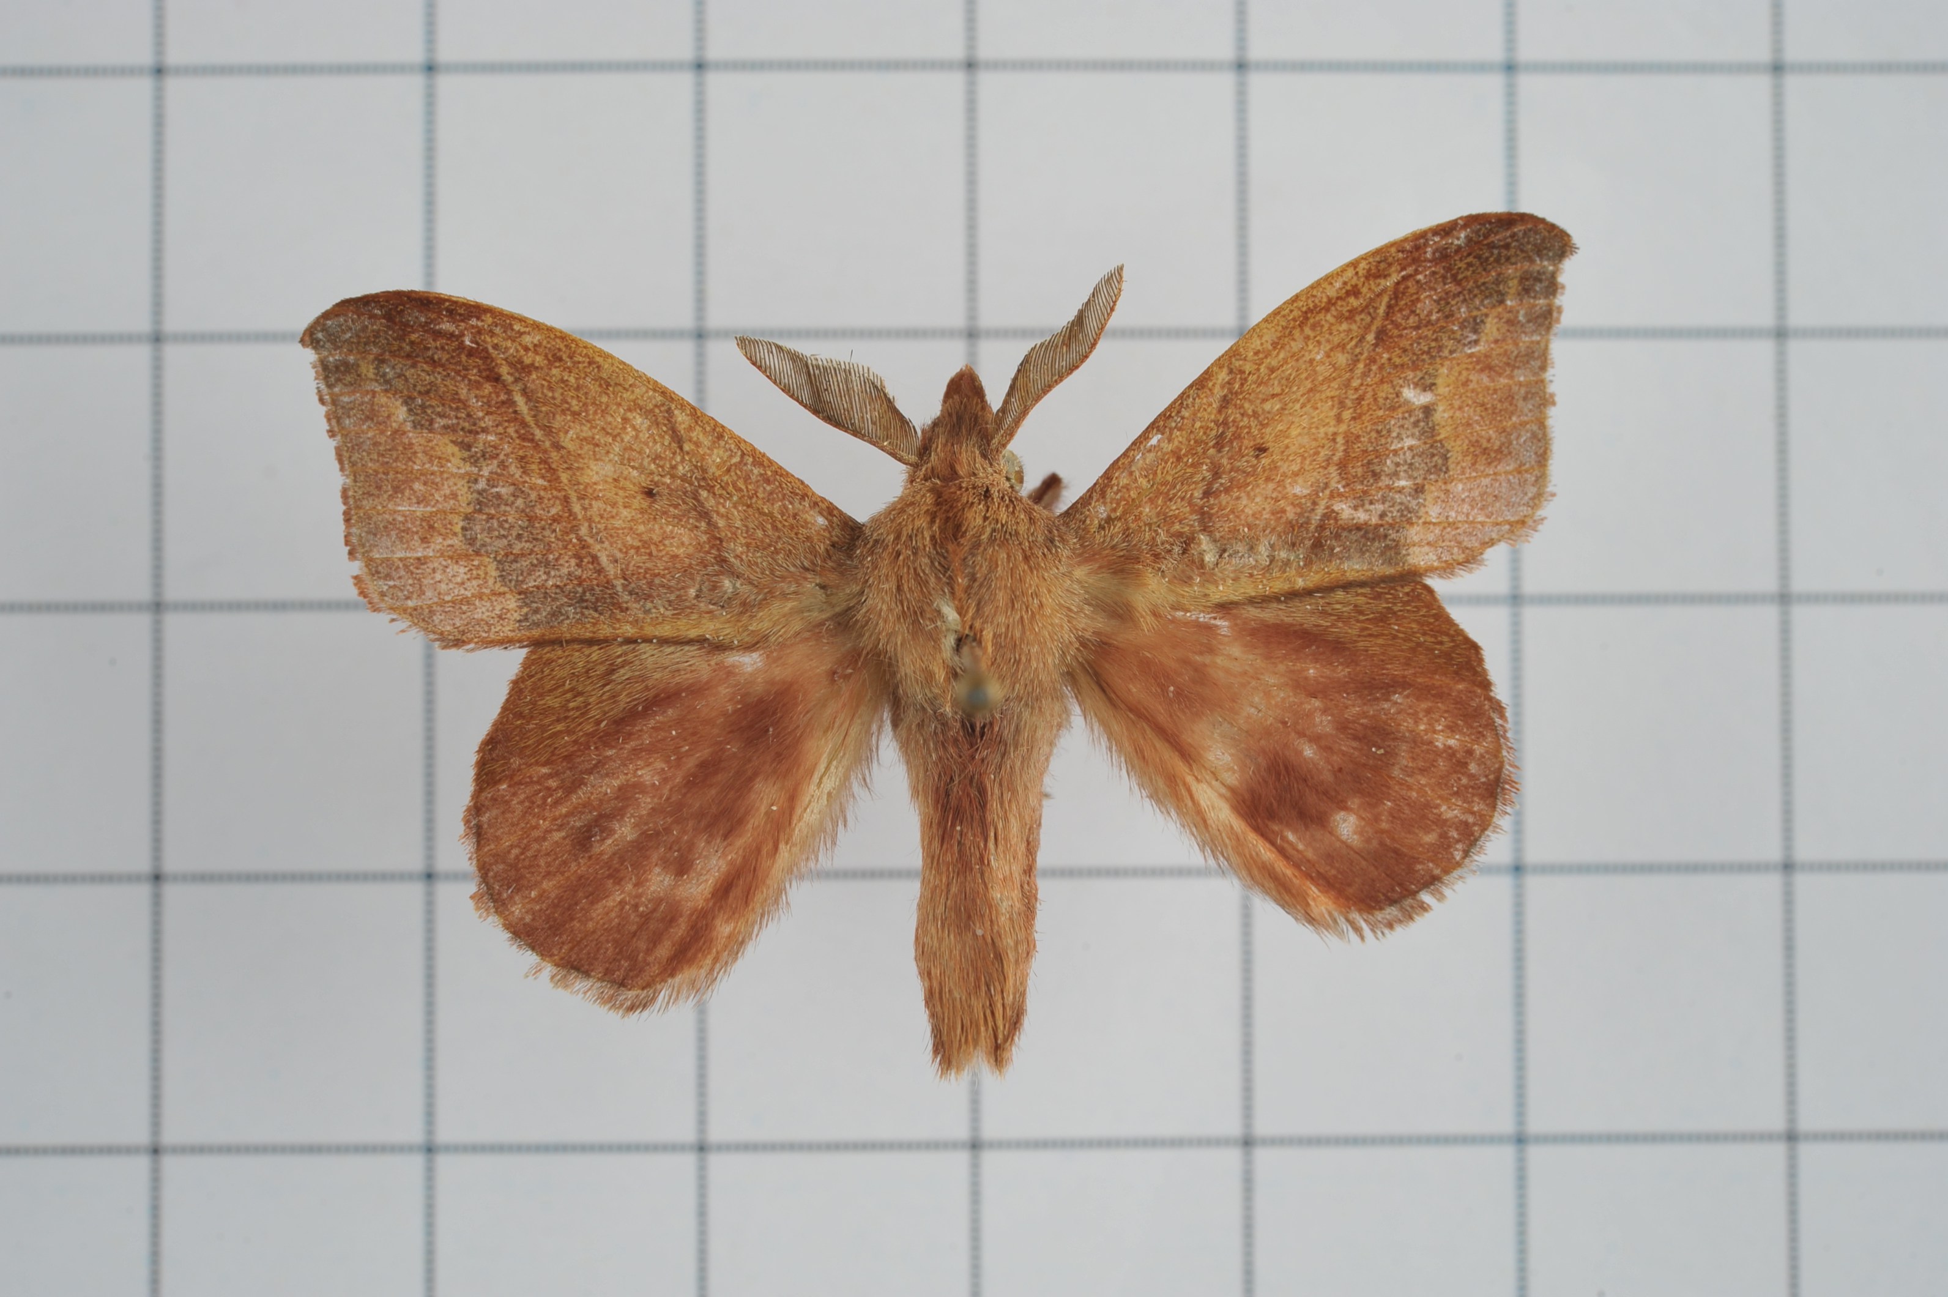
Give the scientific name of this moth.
Arguda horishana
